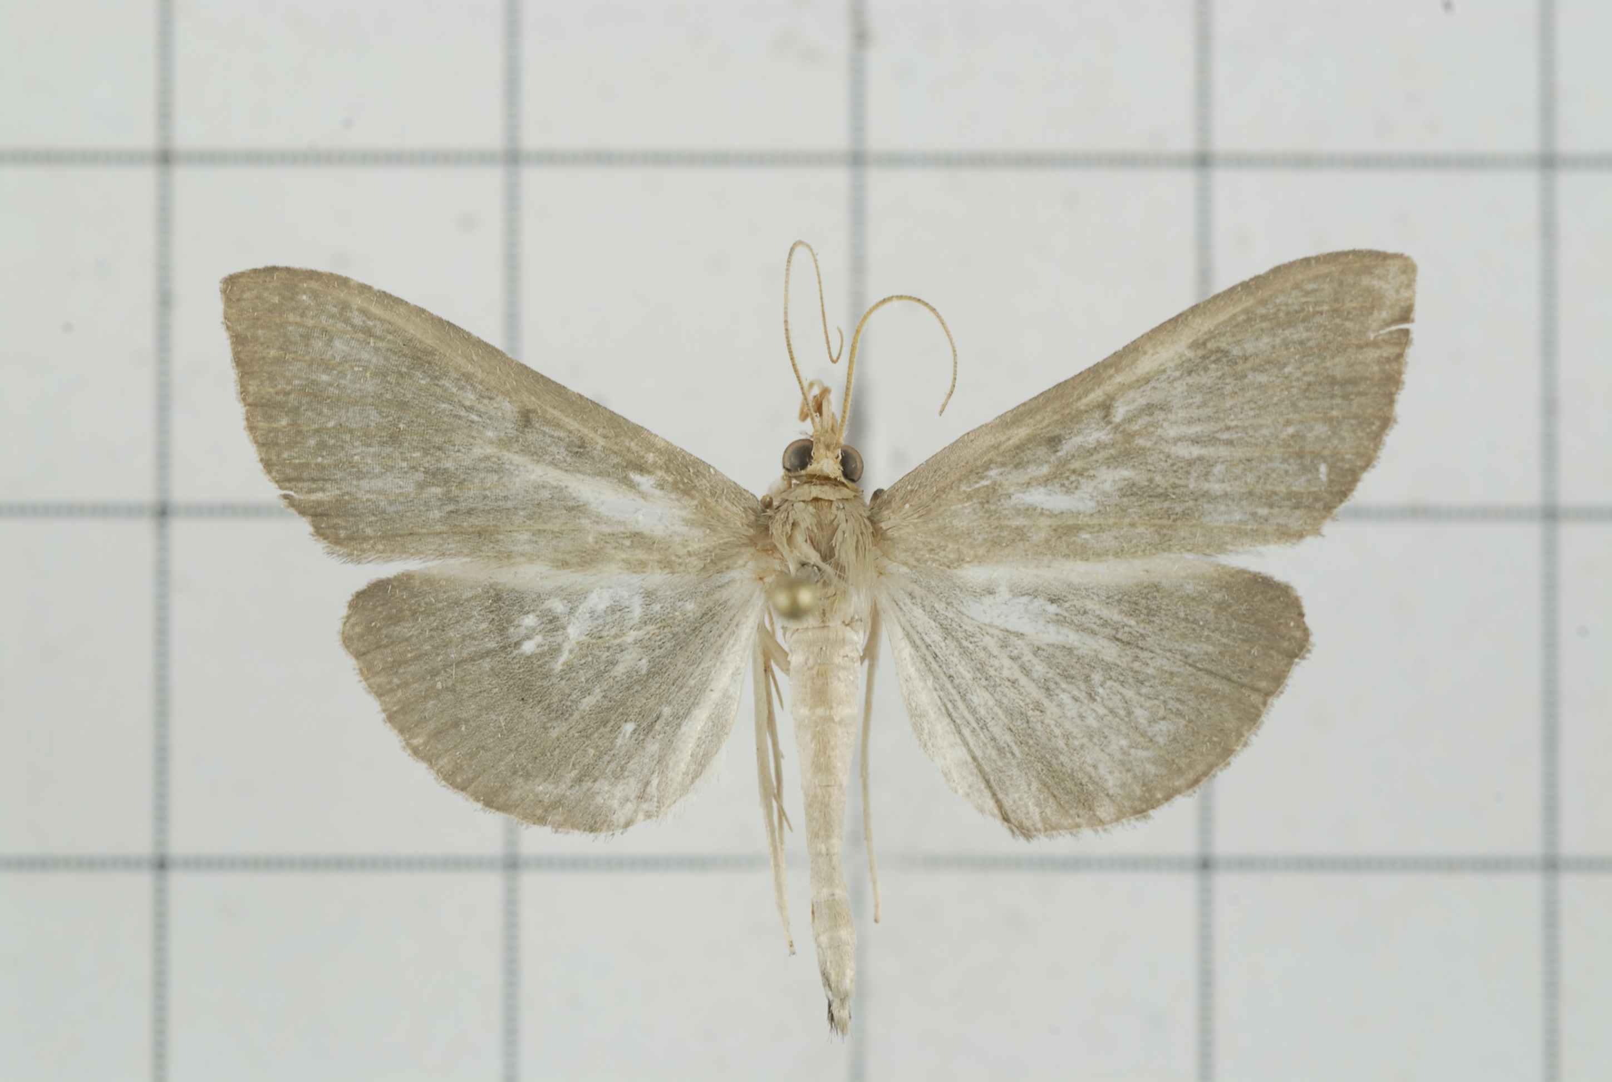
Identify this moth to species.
Glauconoe deductalis
